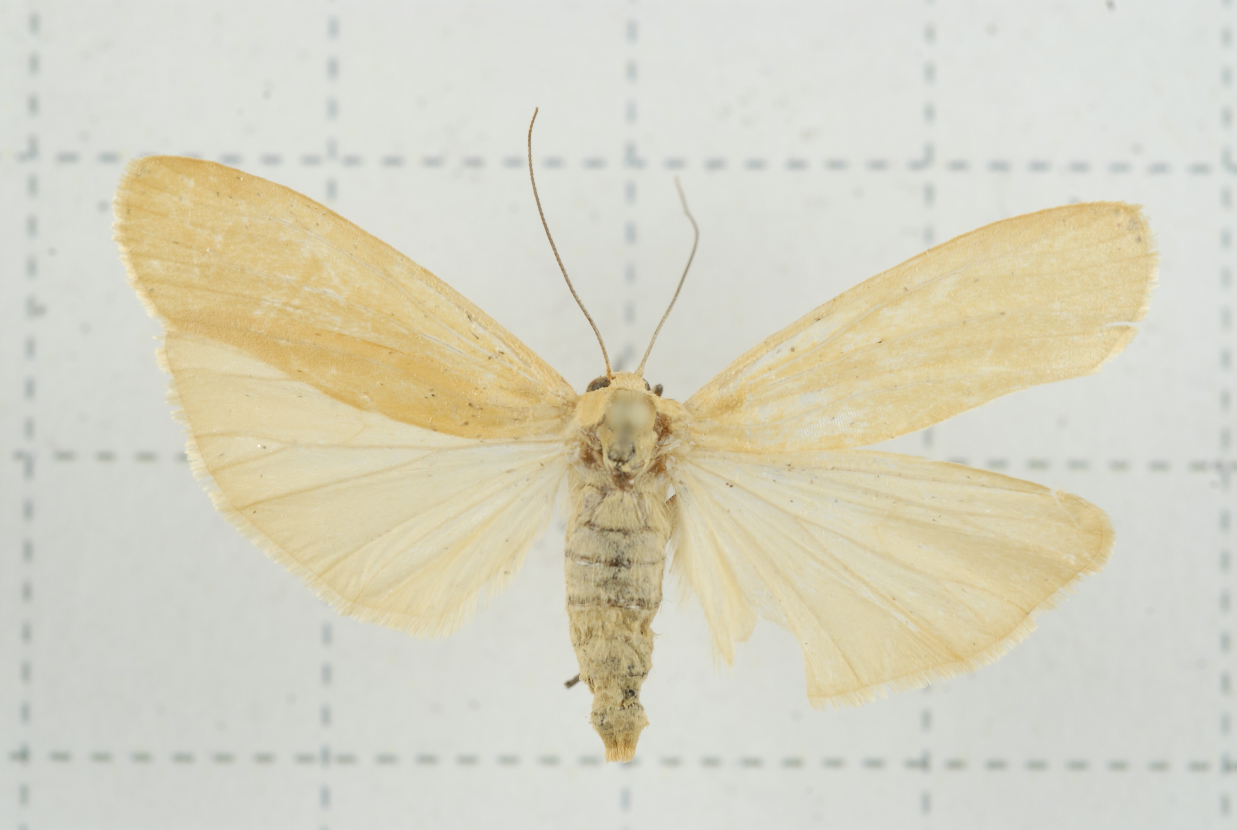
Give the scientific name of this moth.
Katha magnata magnata
